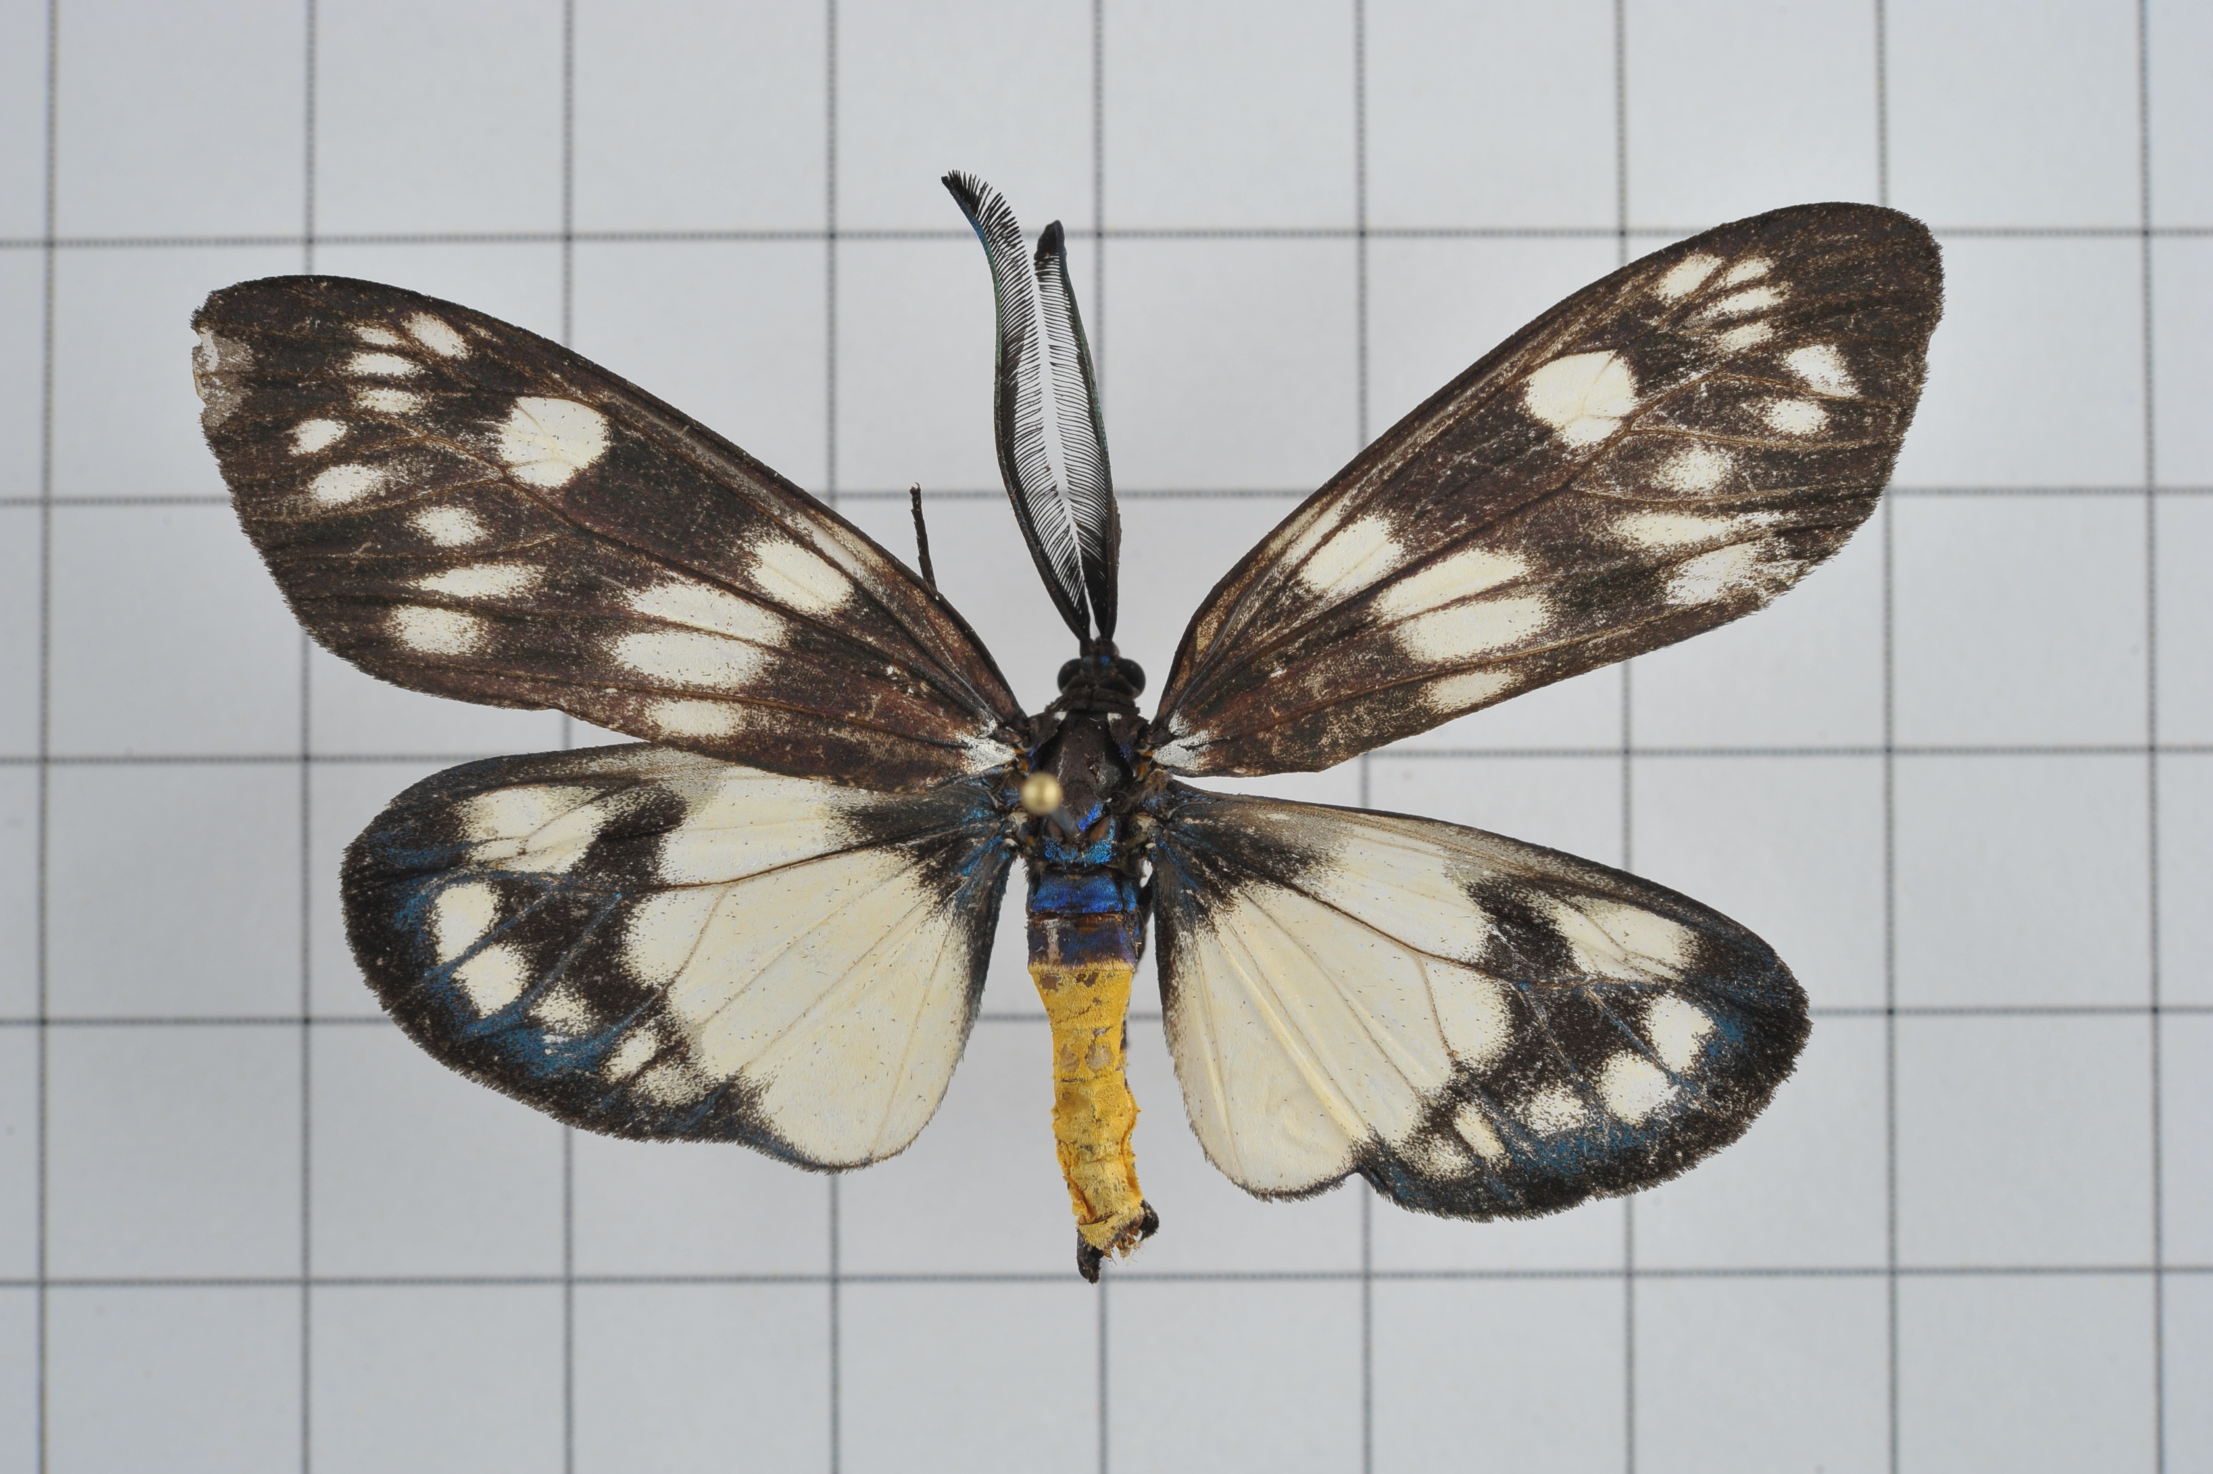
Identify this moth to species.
Eterusia aedea formosana
